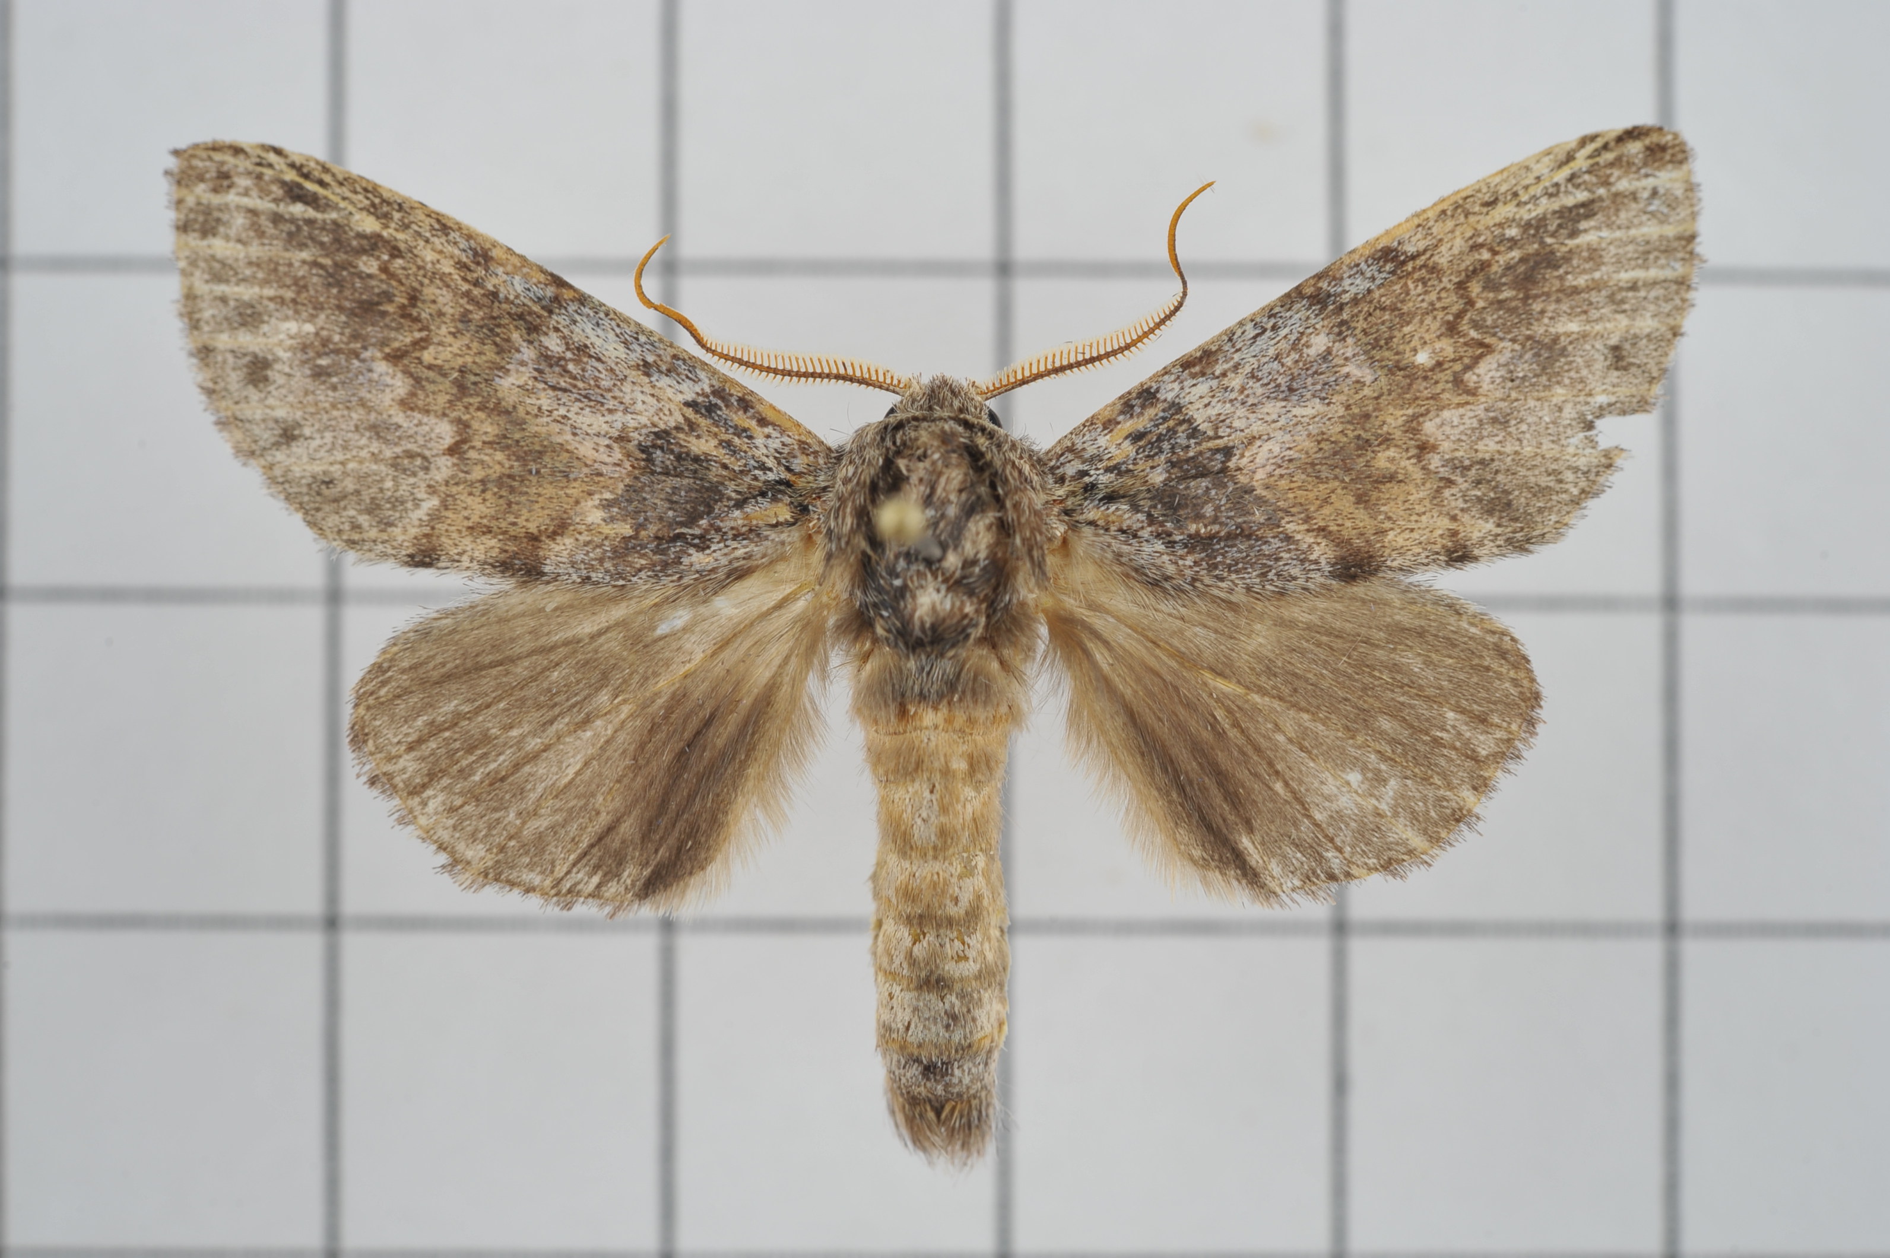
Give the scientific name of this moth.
Disparia wilemani
